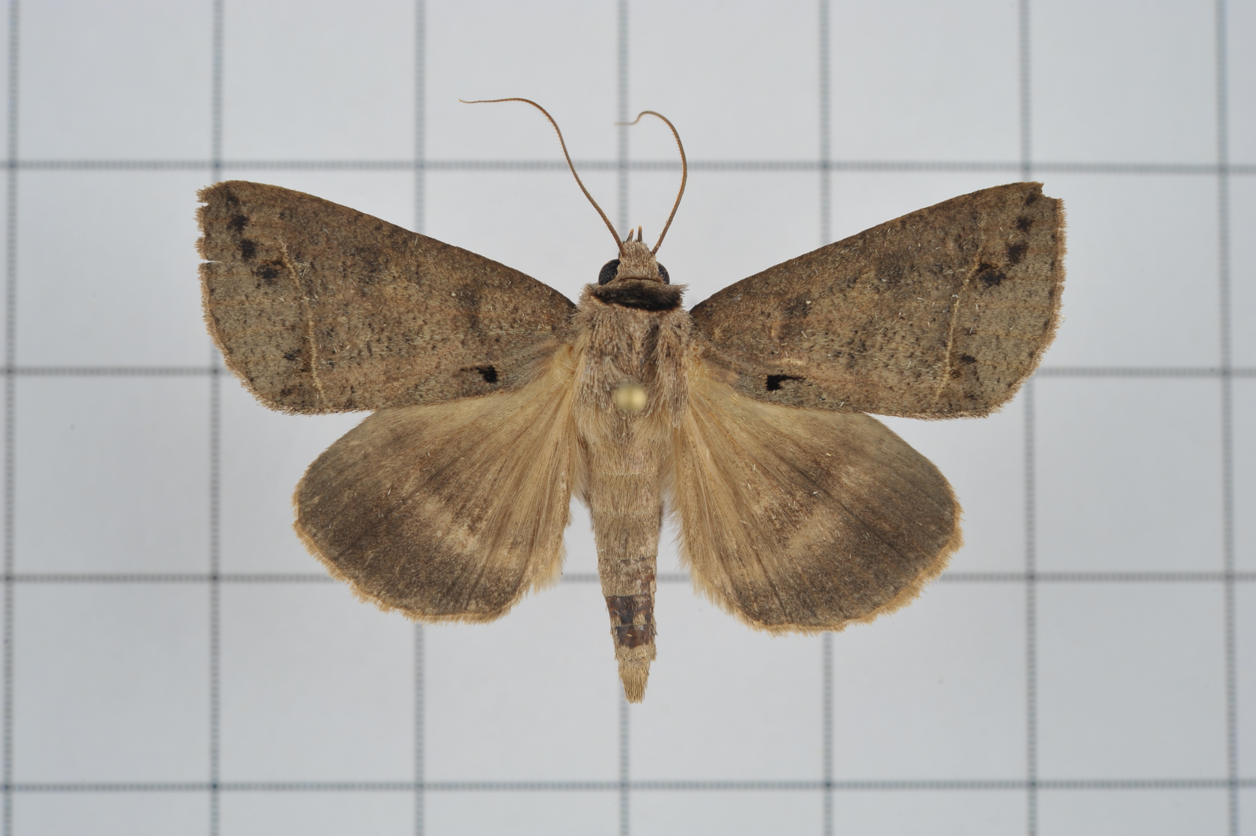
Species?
Pantydia metaspila
